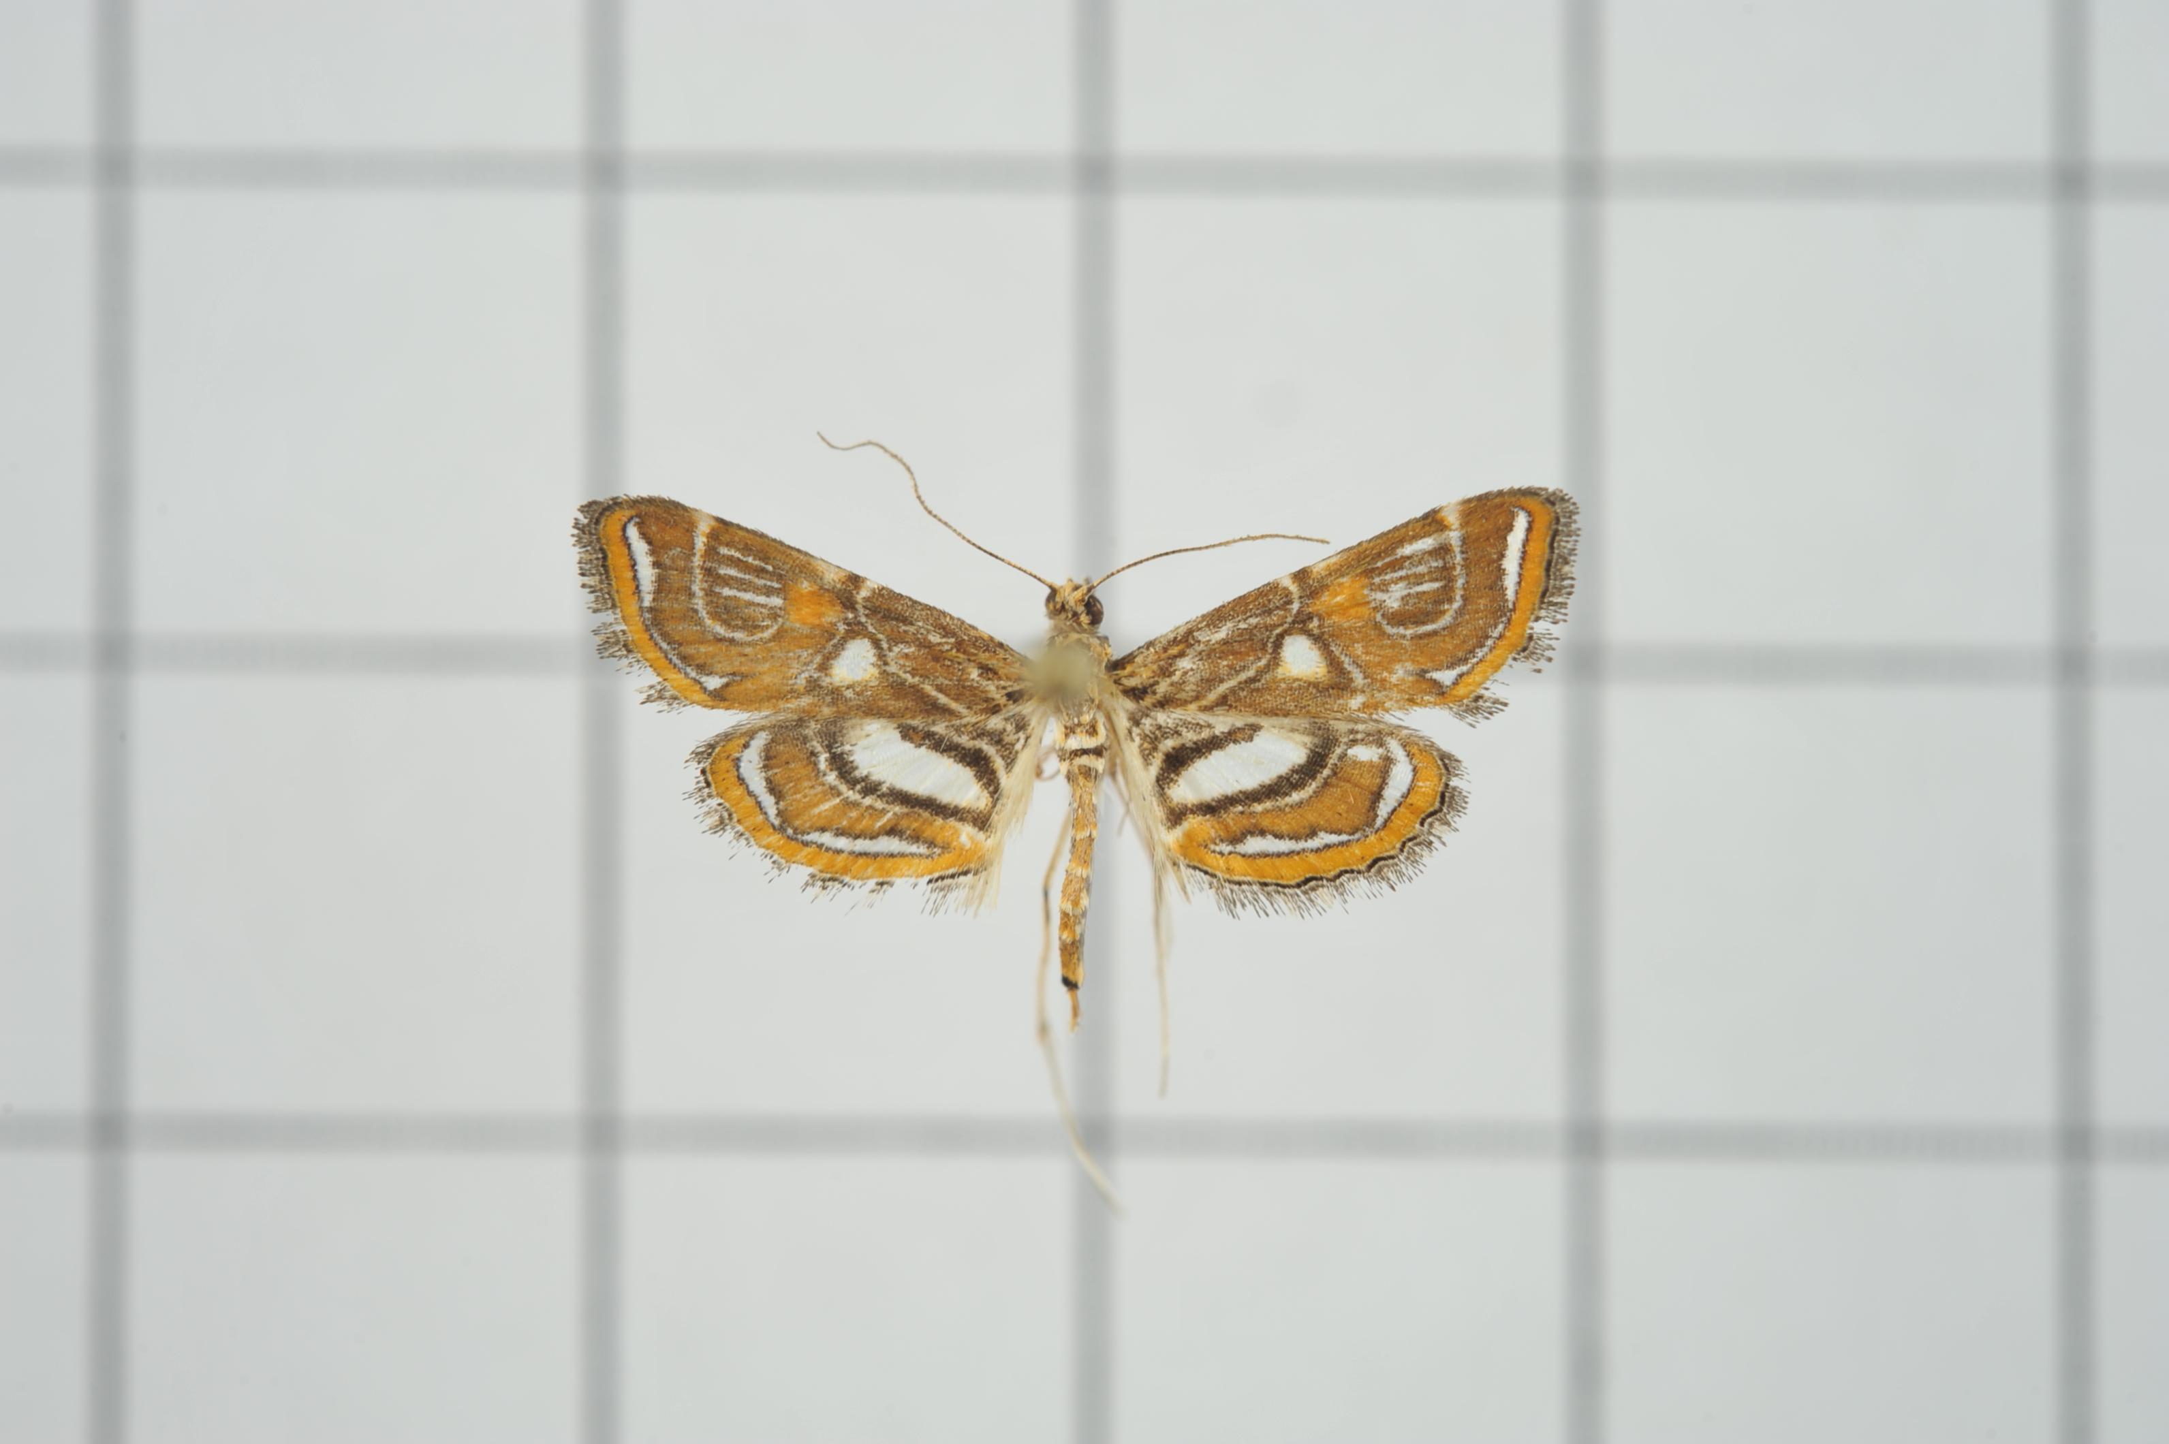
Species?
Paracymoriza cataclystalis
